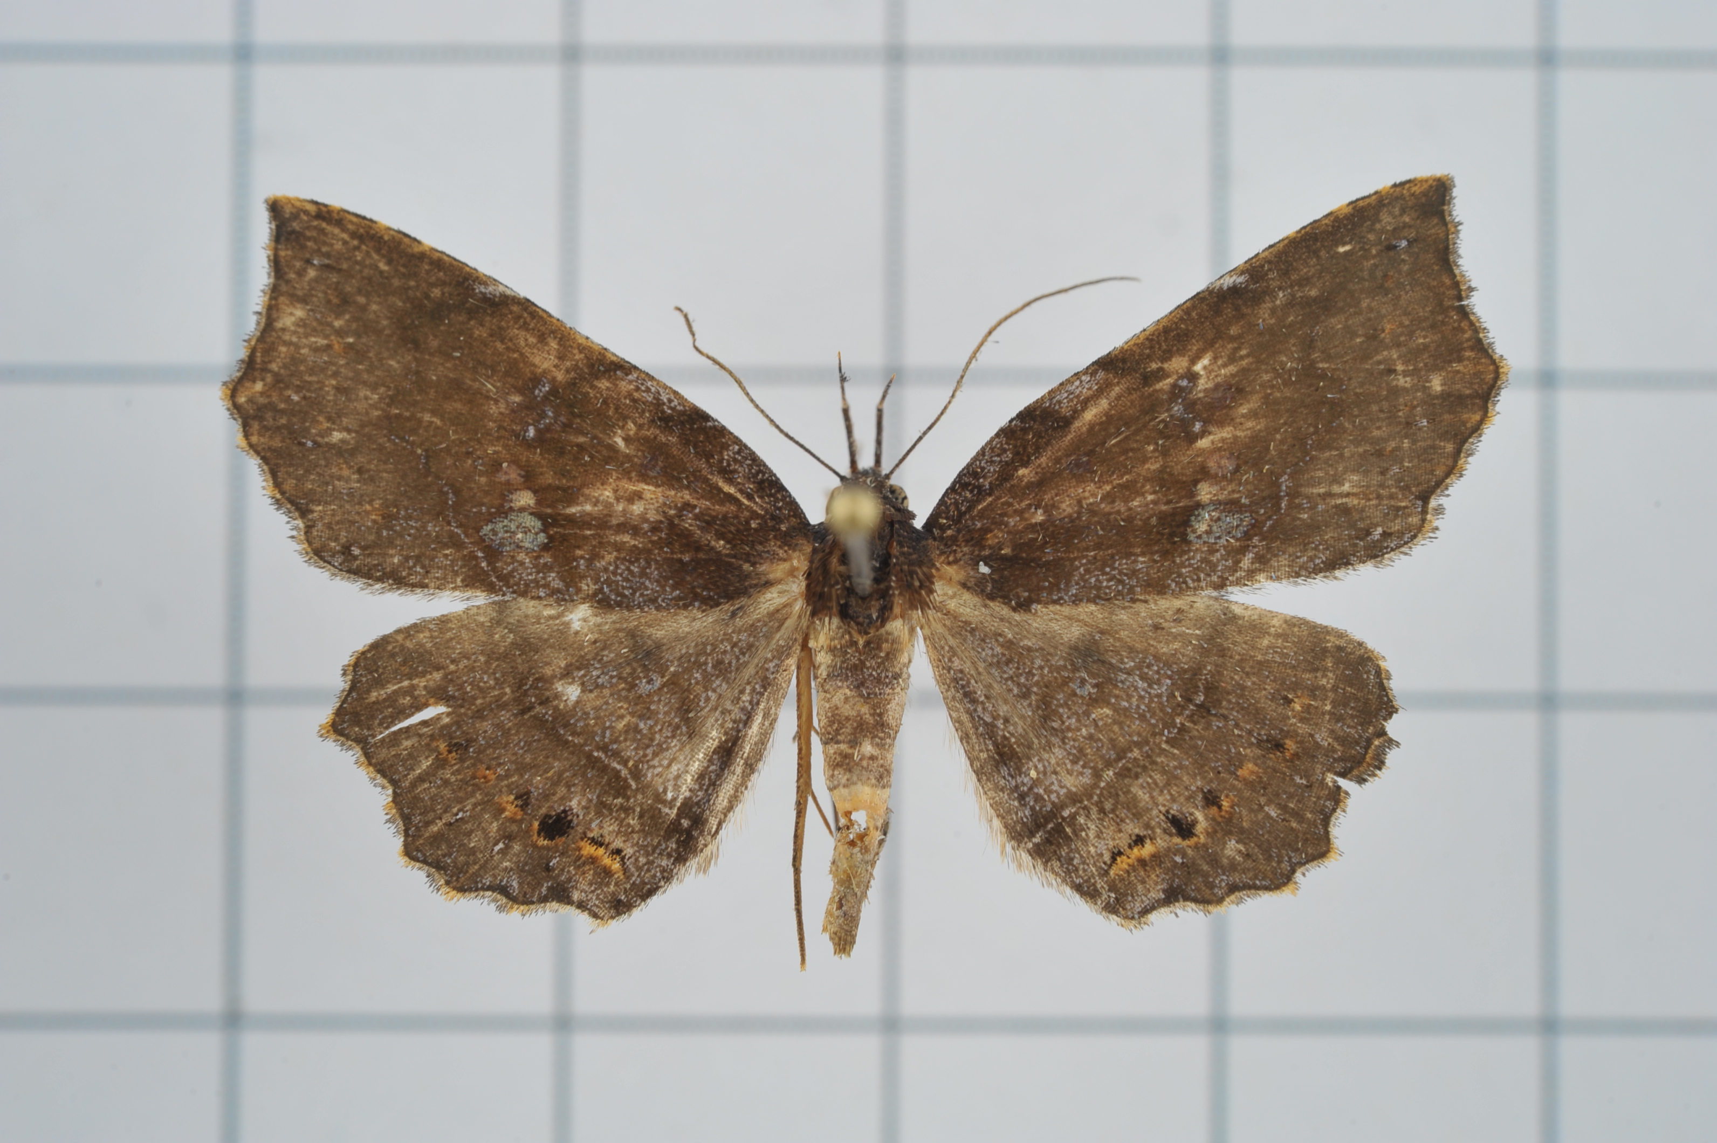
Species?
Eutrogia morosa
